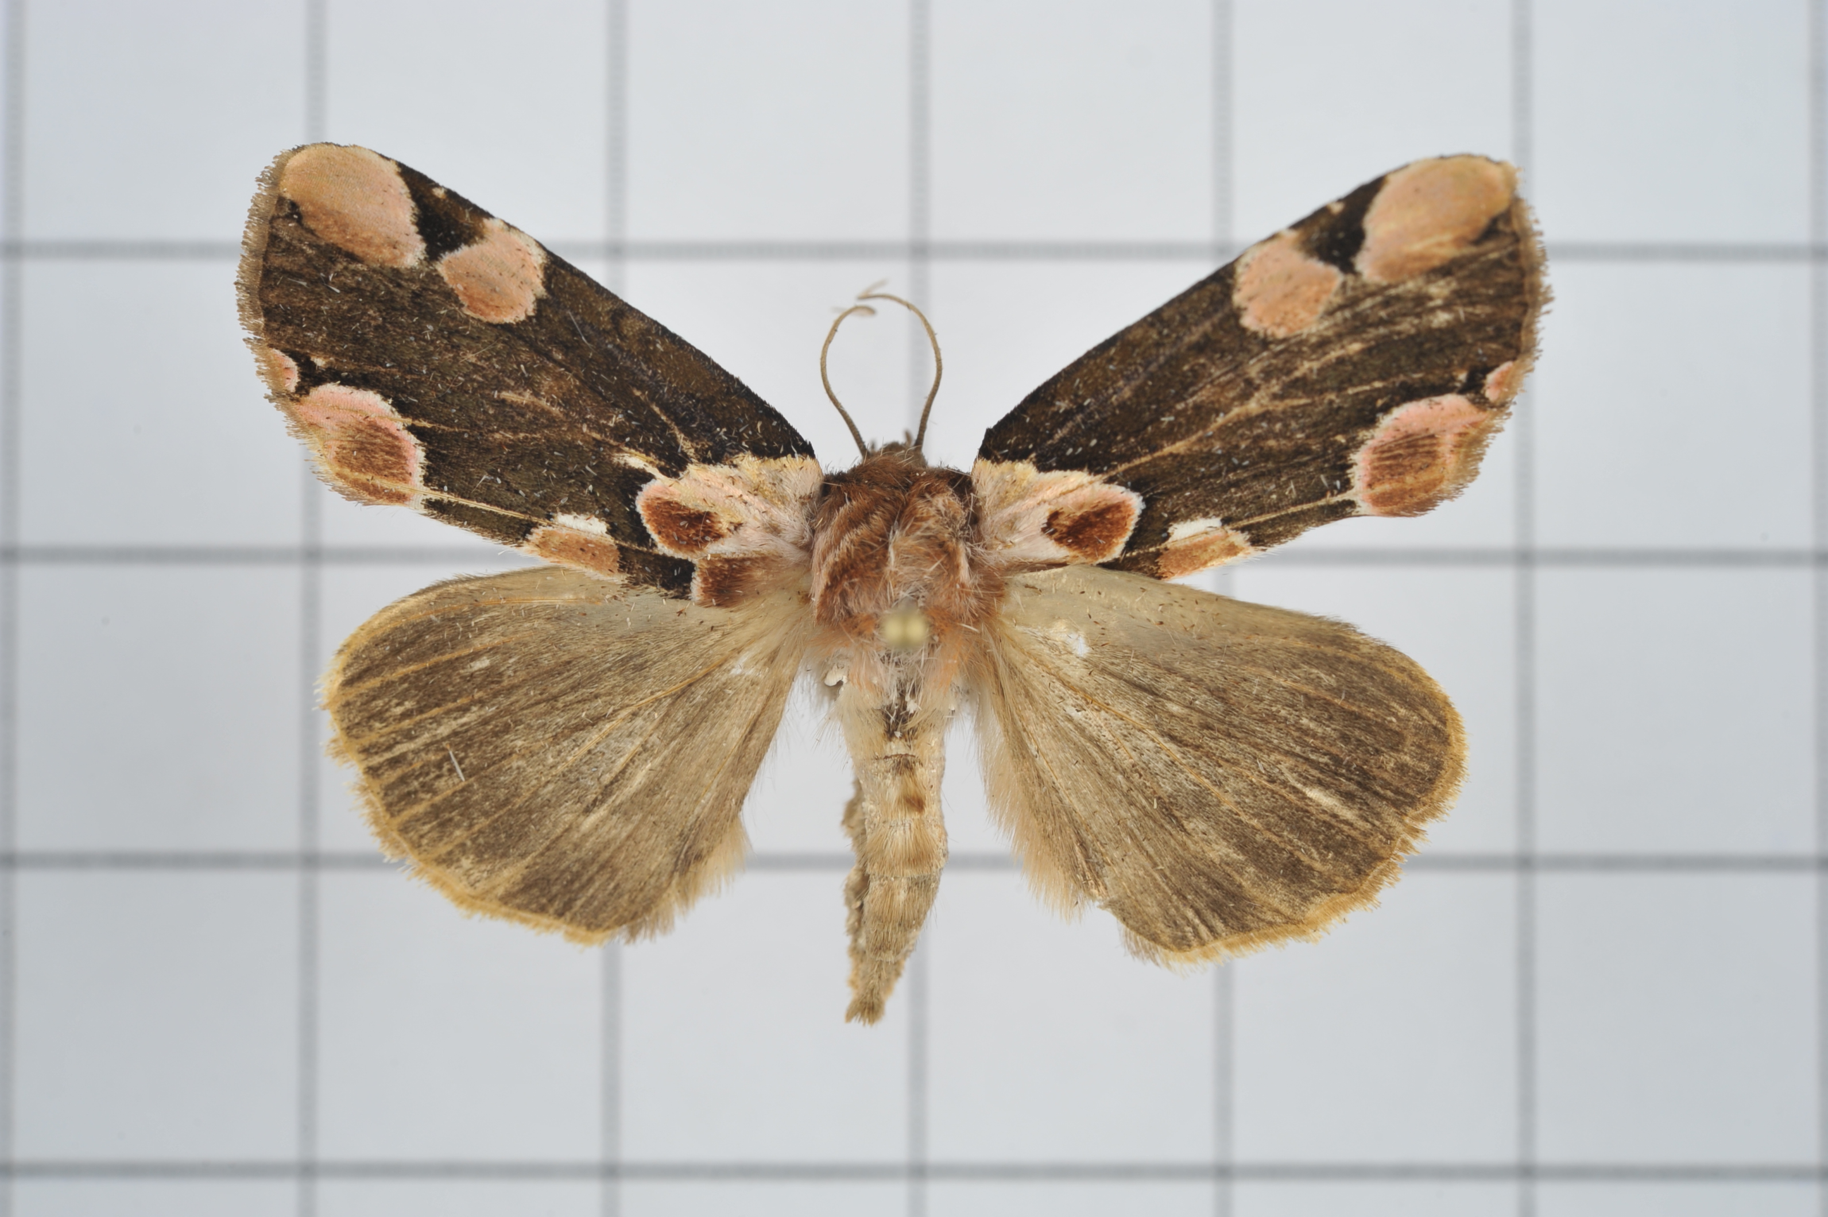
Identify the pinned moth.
Thyatira batis formosicola
